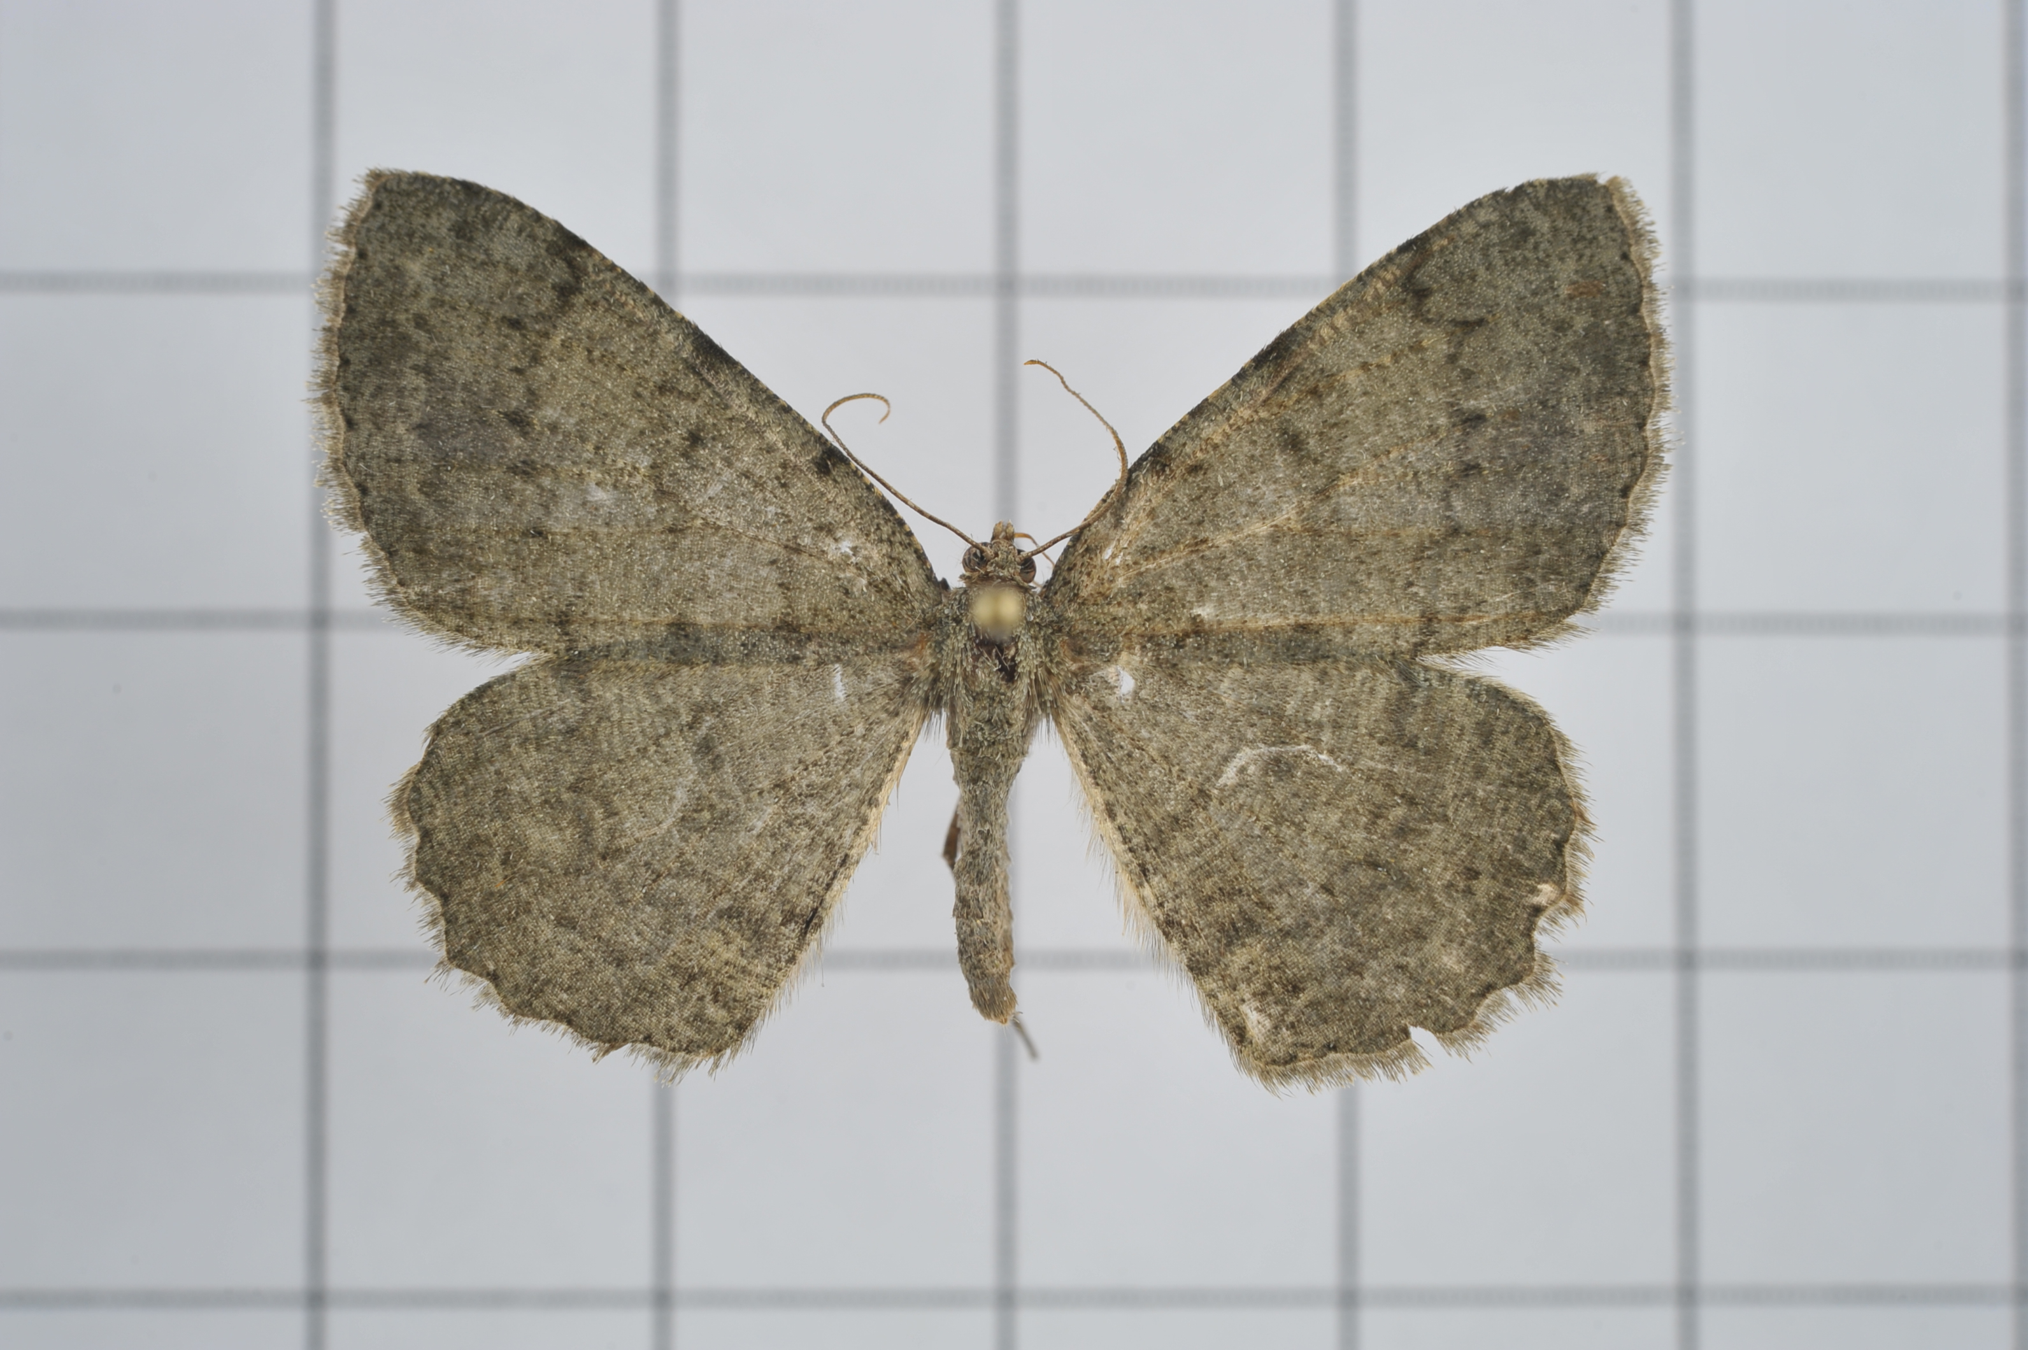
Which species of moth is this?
Gnophos delitescens
